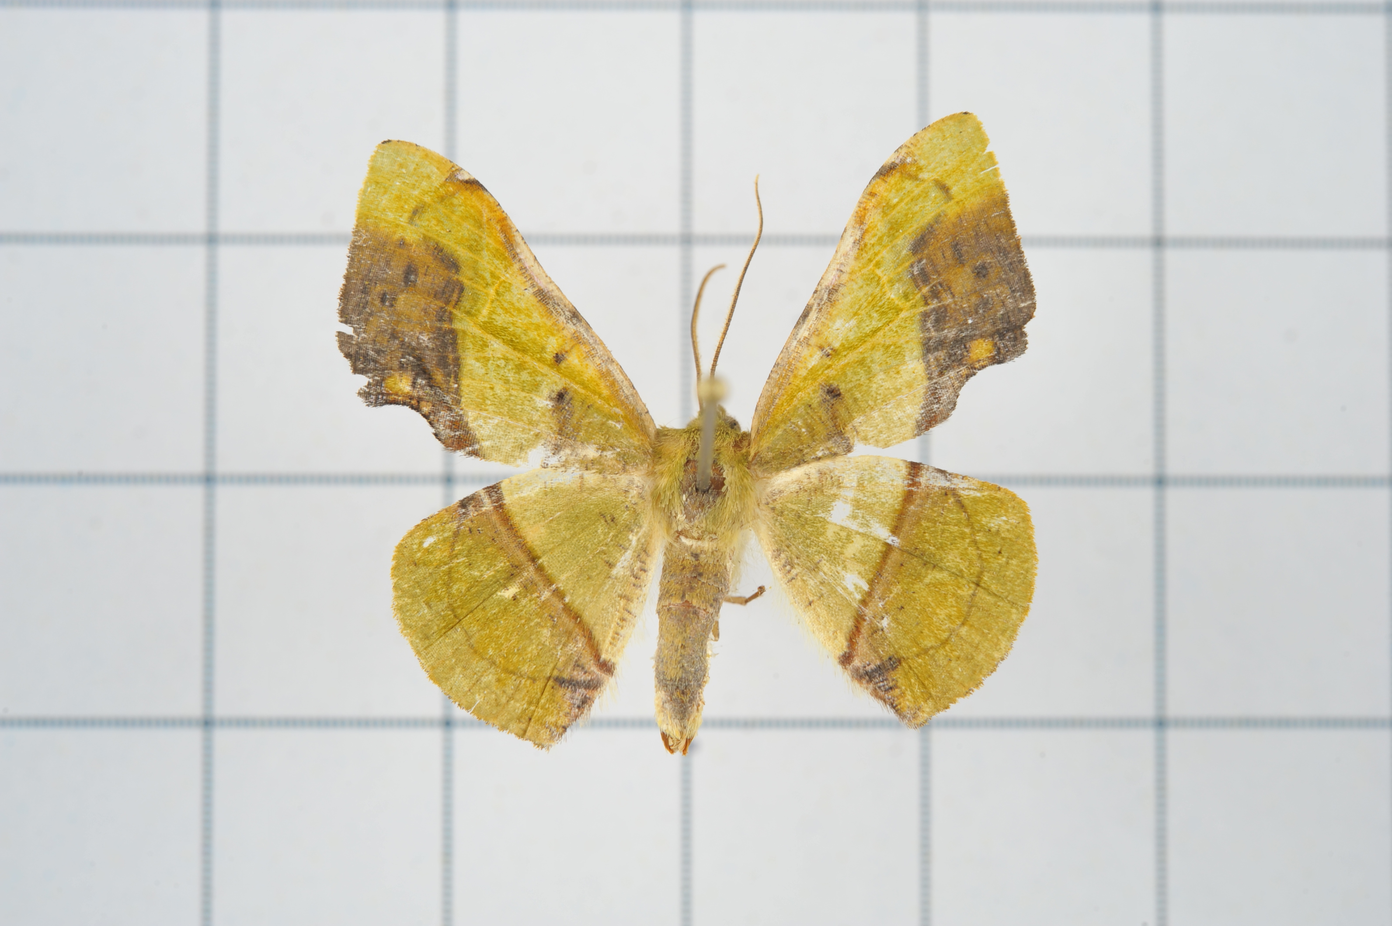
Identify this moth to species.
Fascellina plagiata
